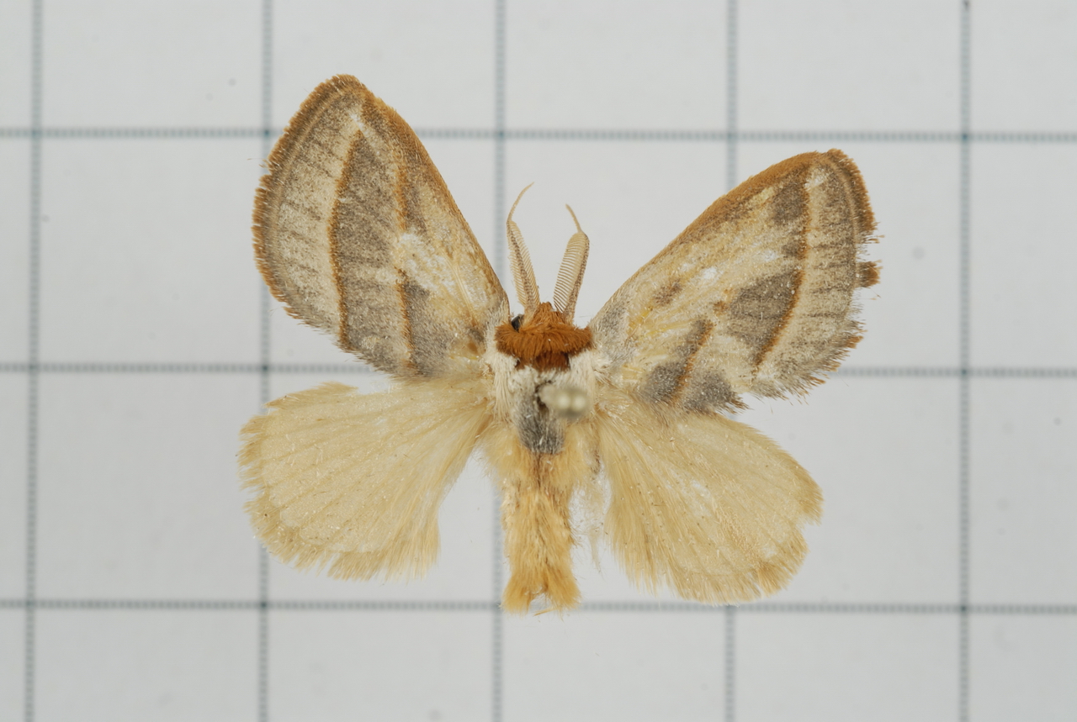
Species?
Cania heppneri
